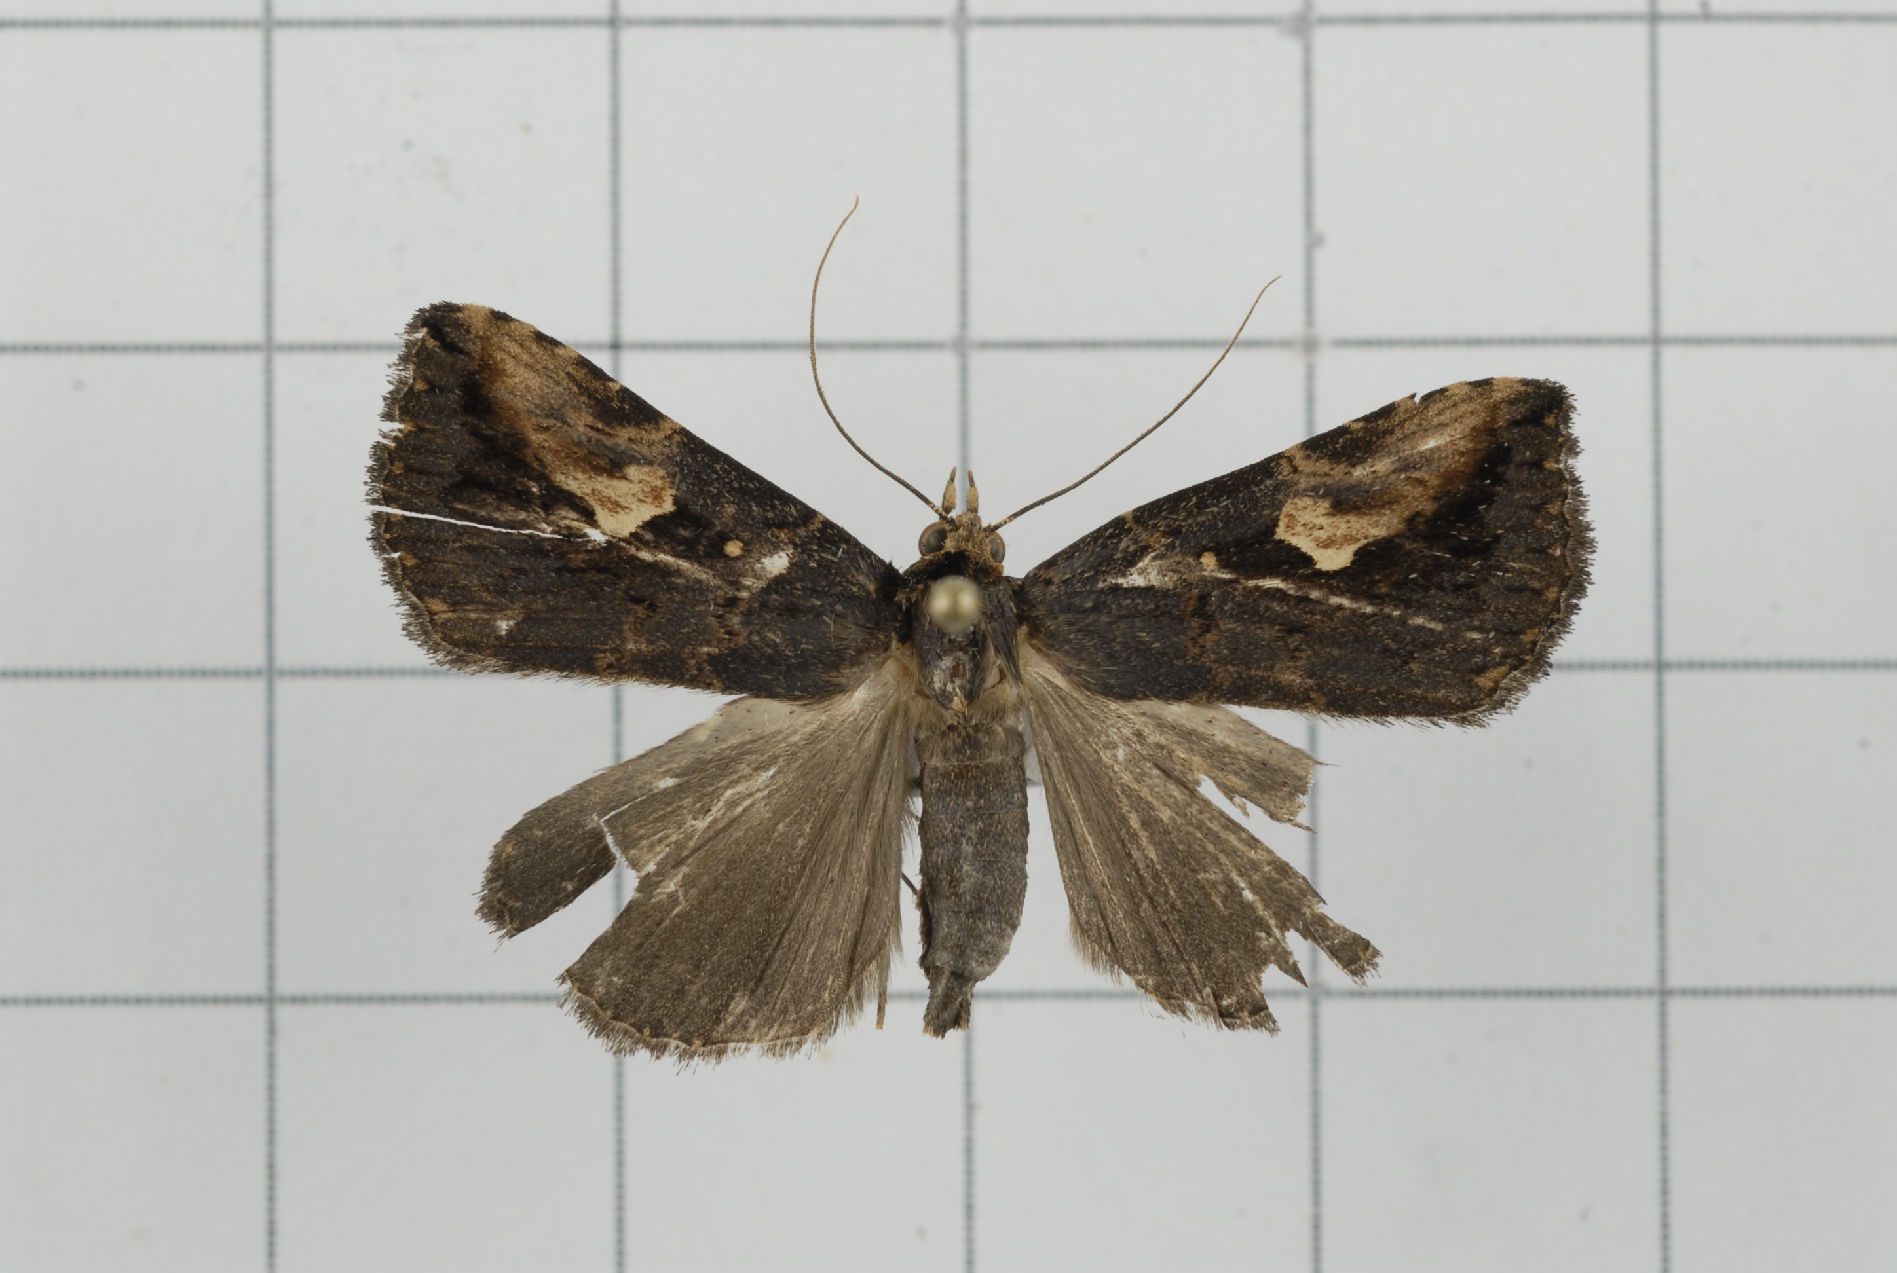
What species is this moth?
Pseudosphetta moorei
